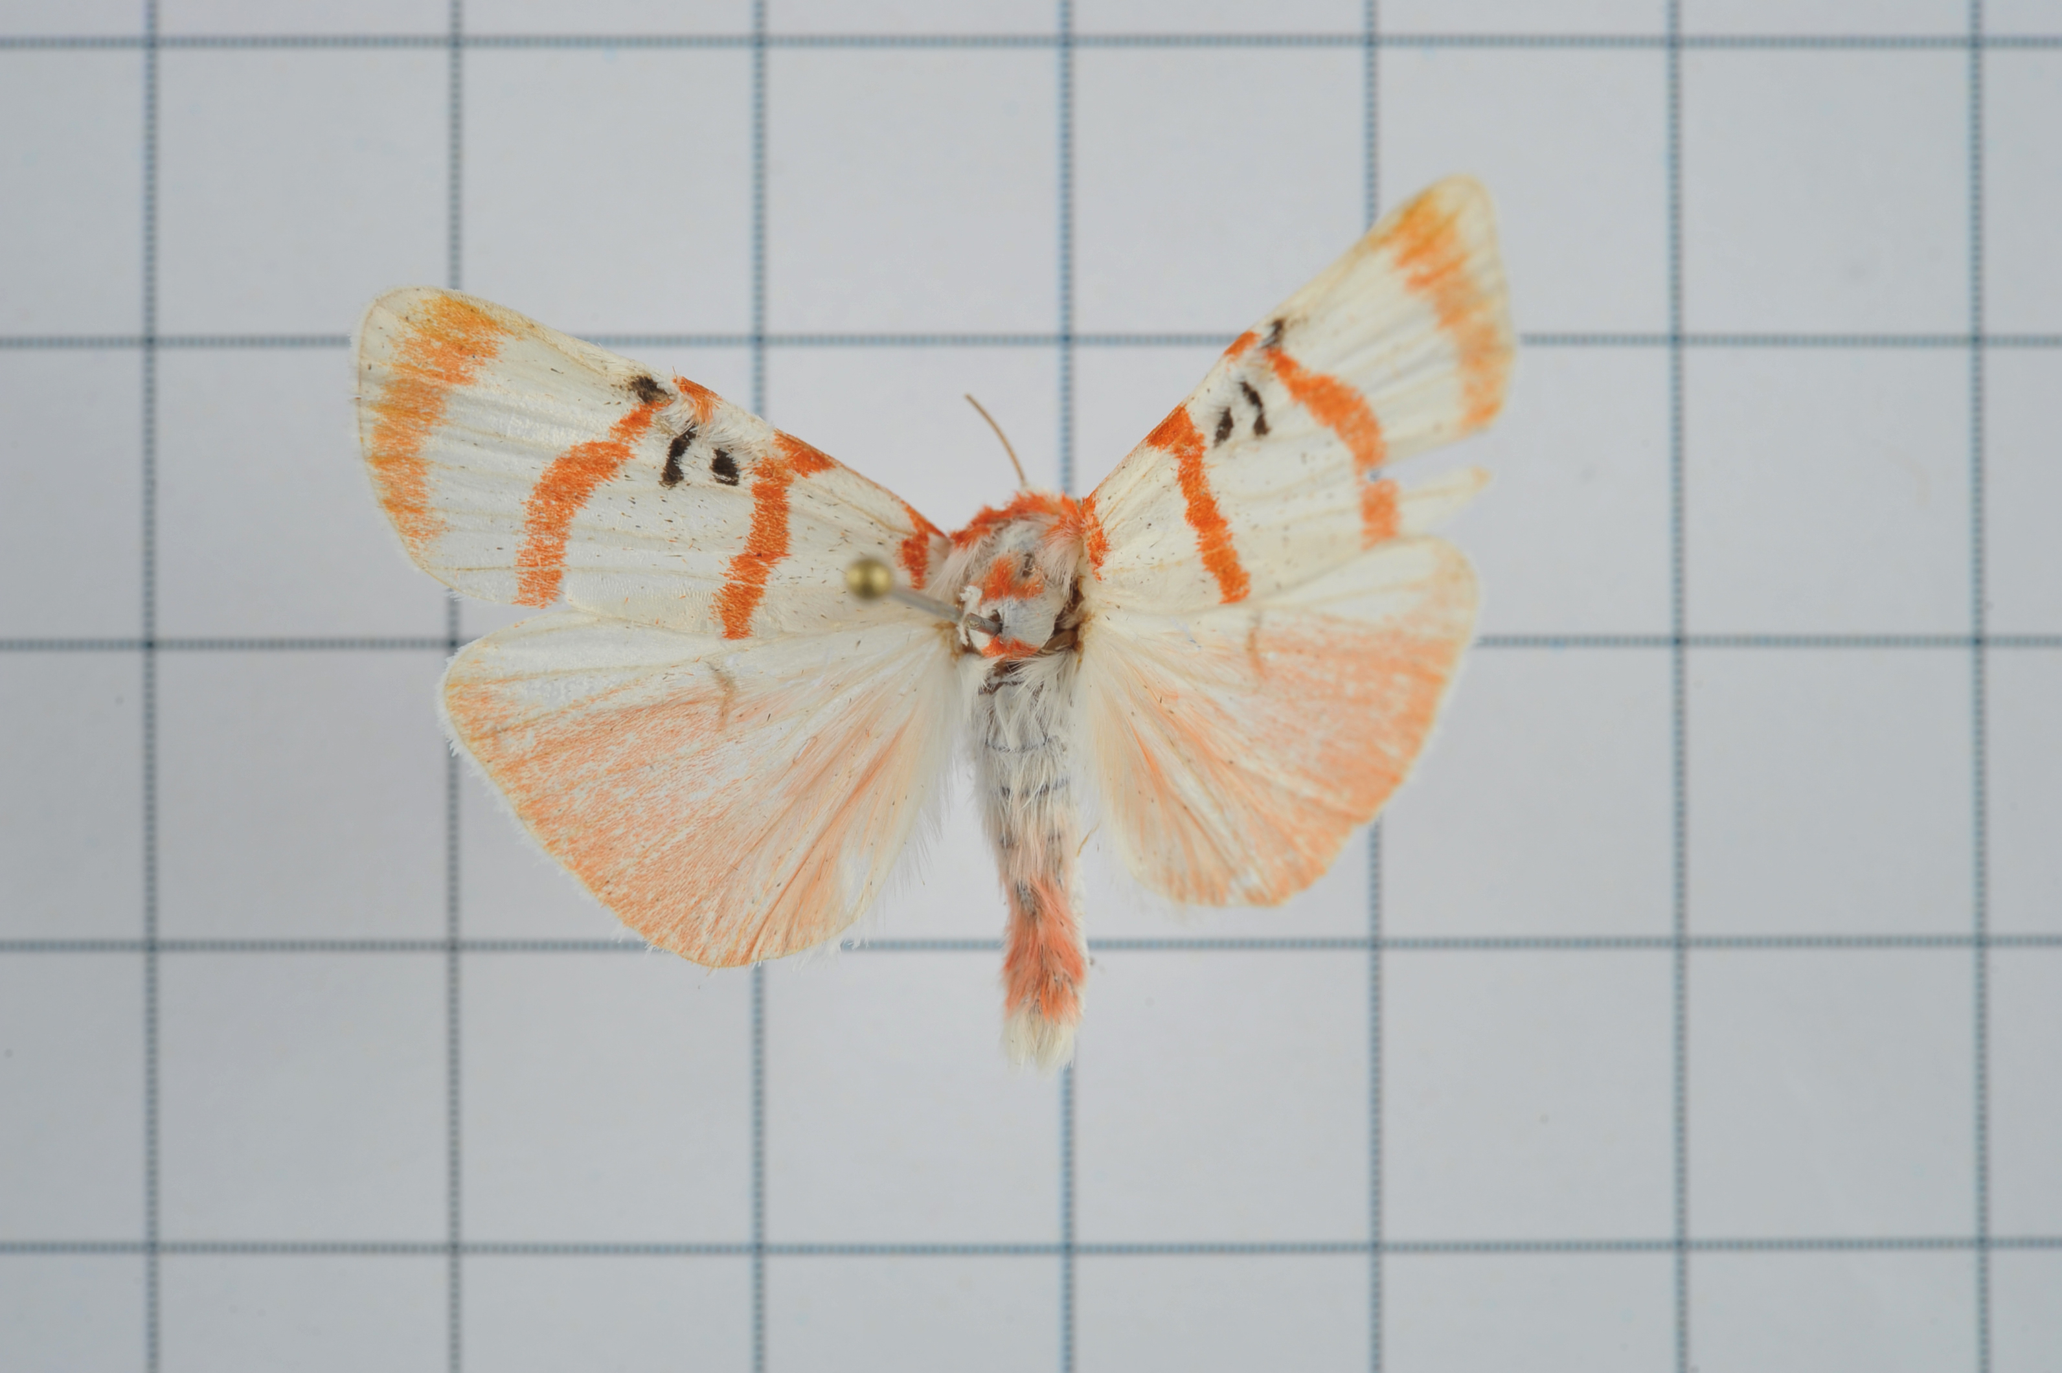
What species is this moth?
Cyana subalba
